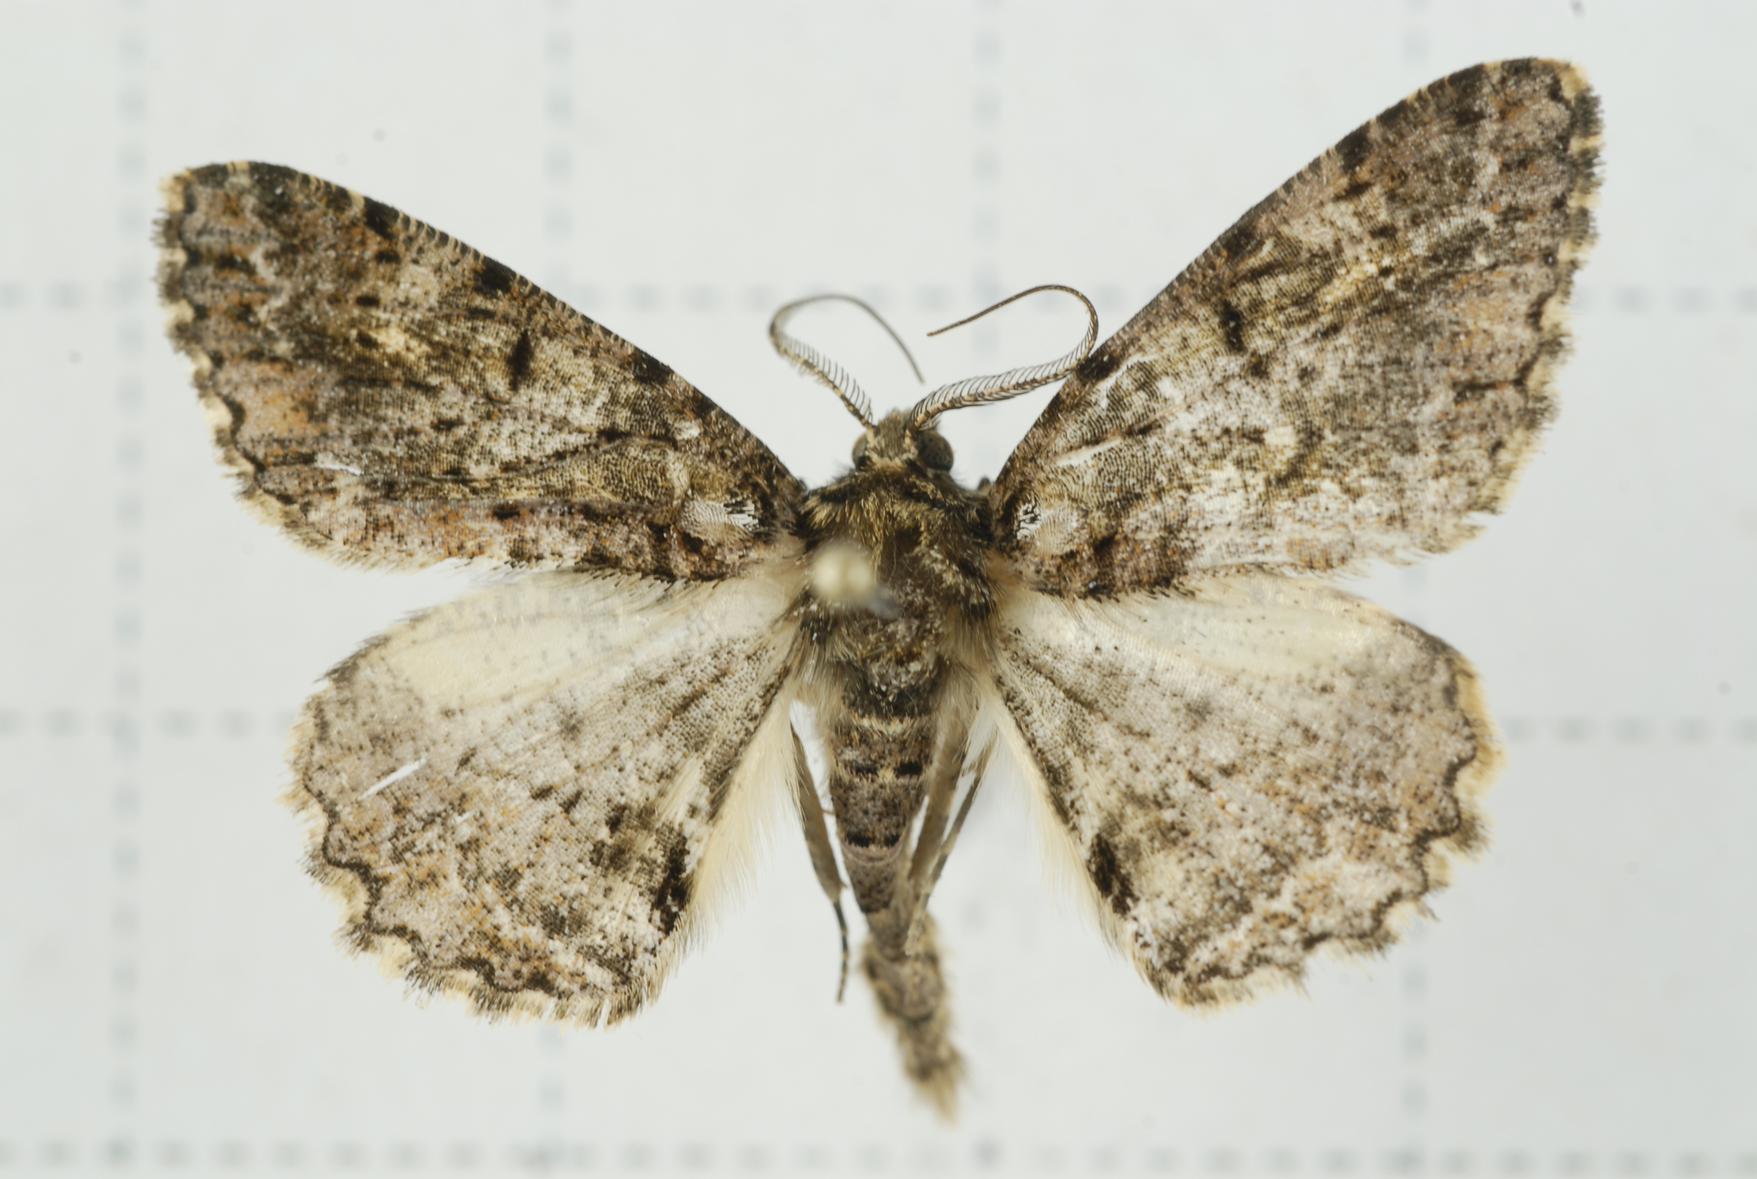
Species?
Alcis taiwanovariegata
